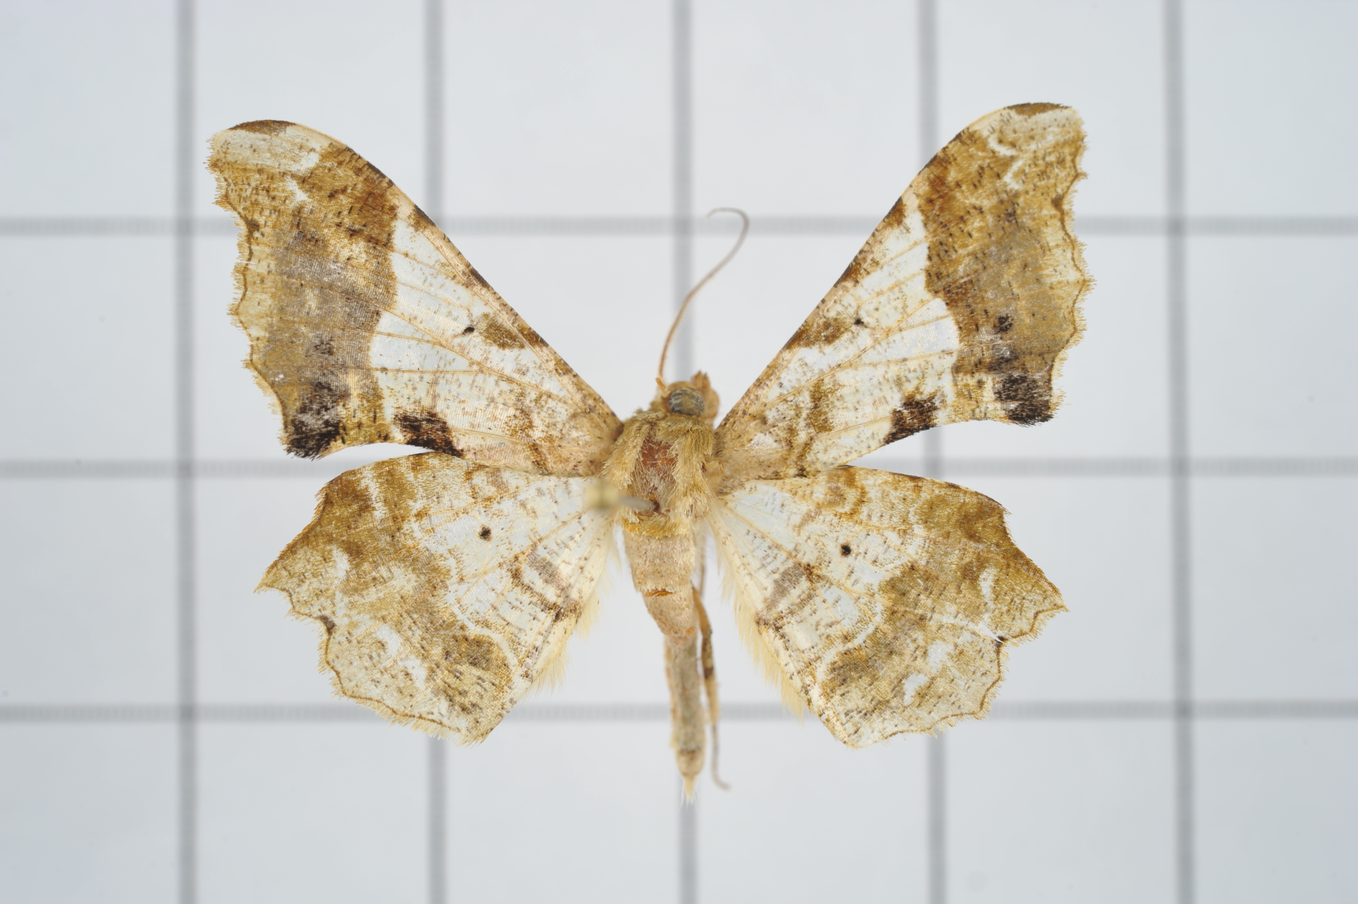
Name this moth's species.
Krananda oliveomarginata
